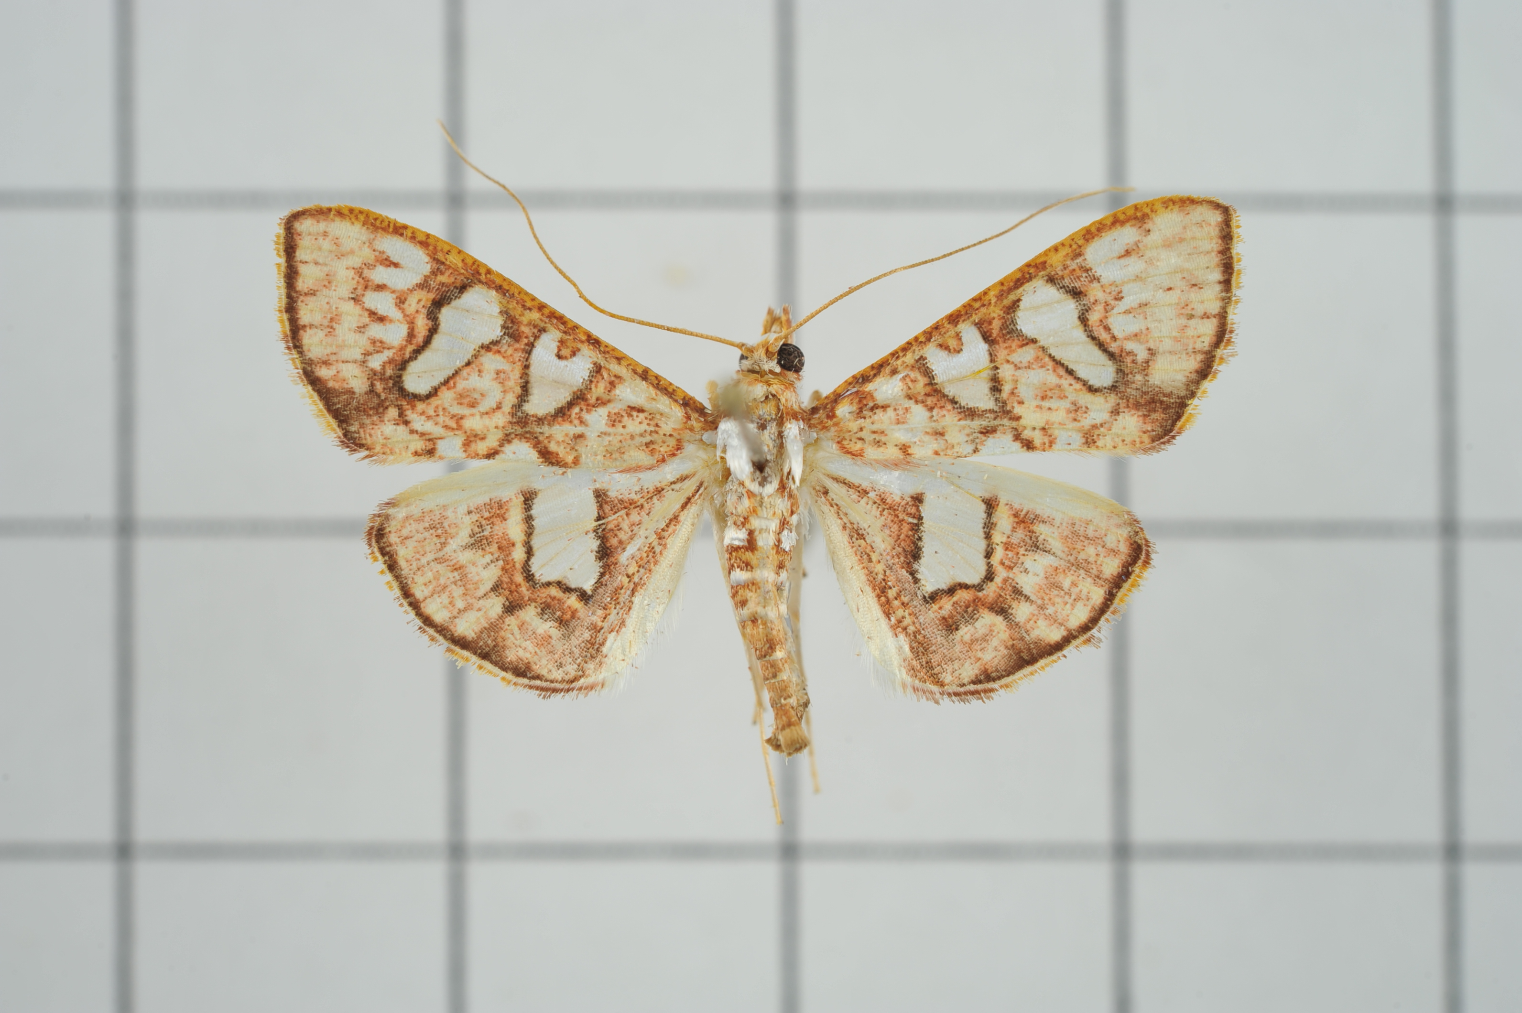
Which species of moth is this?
Glyphodes canthusalis
